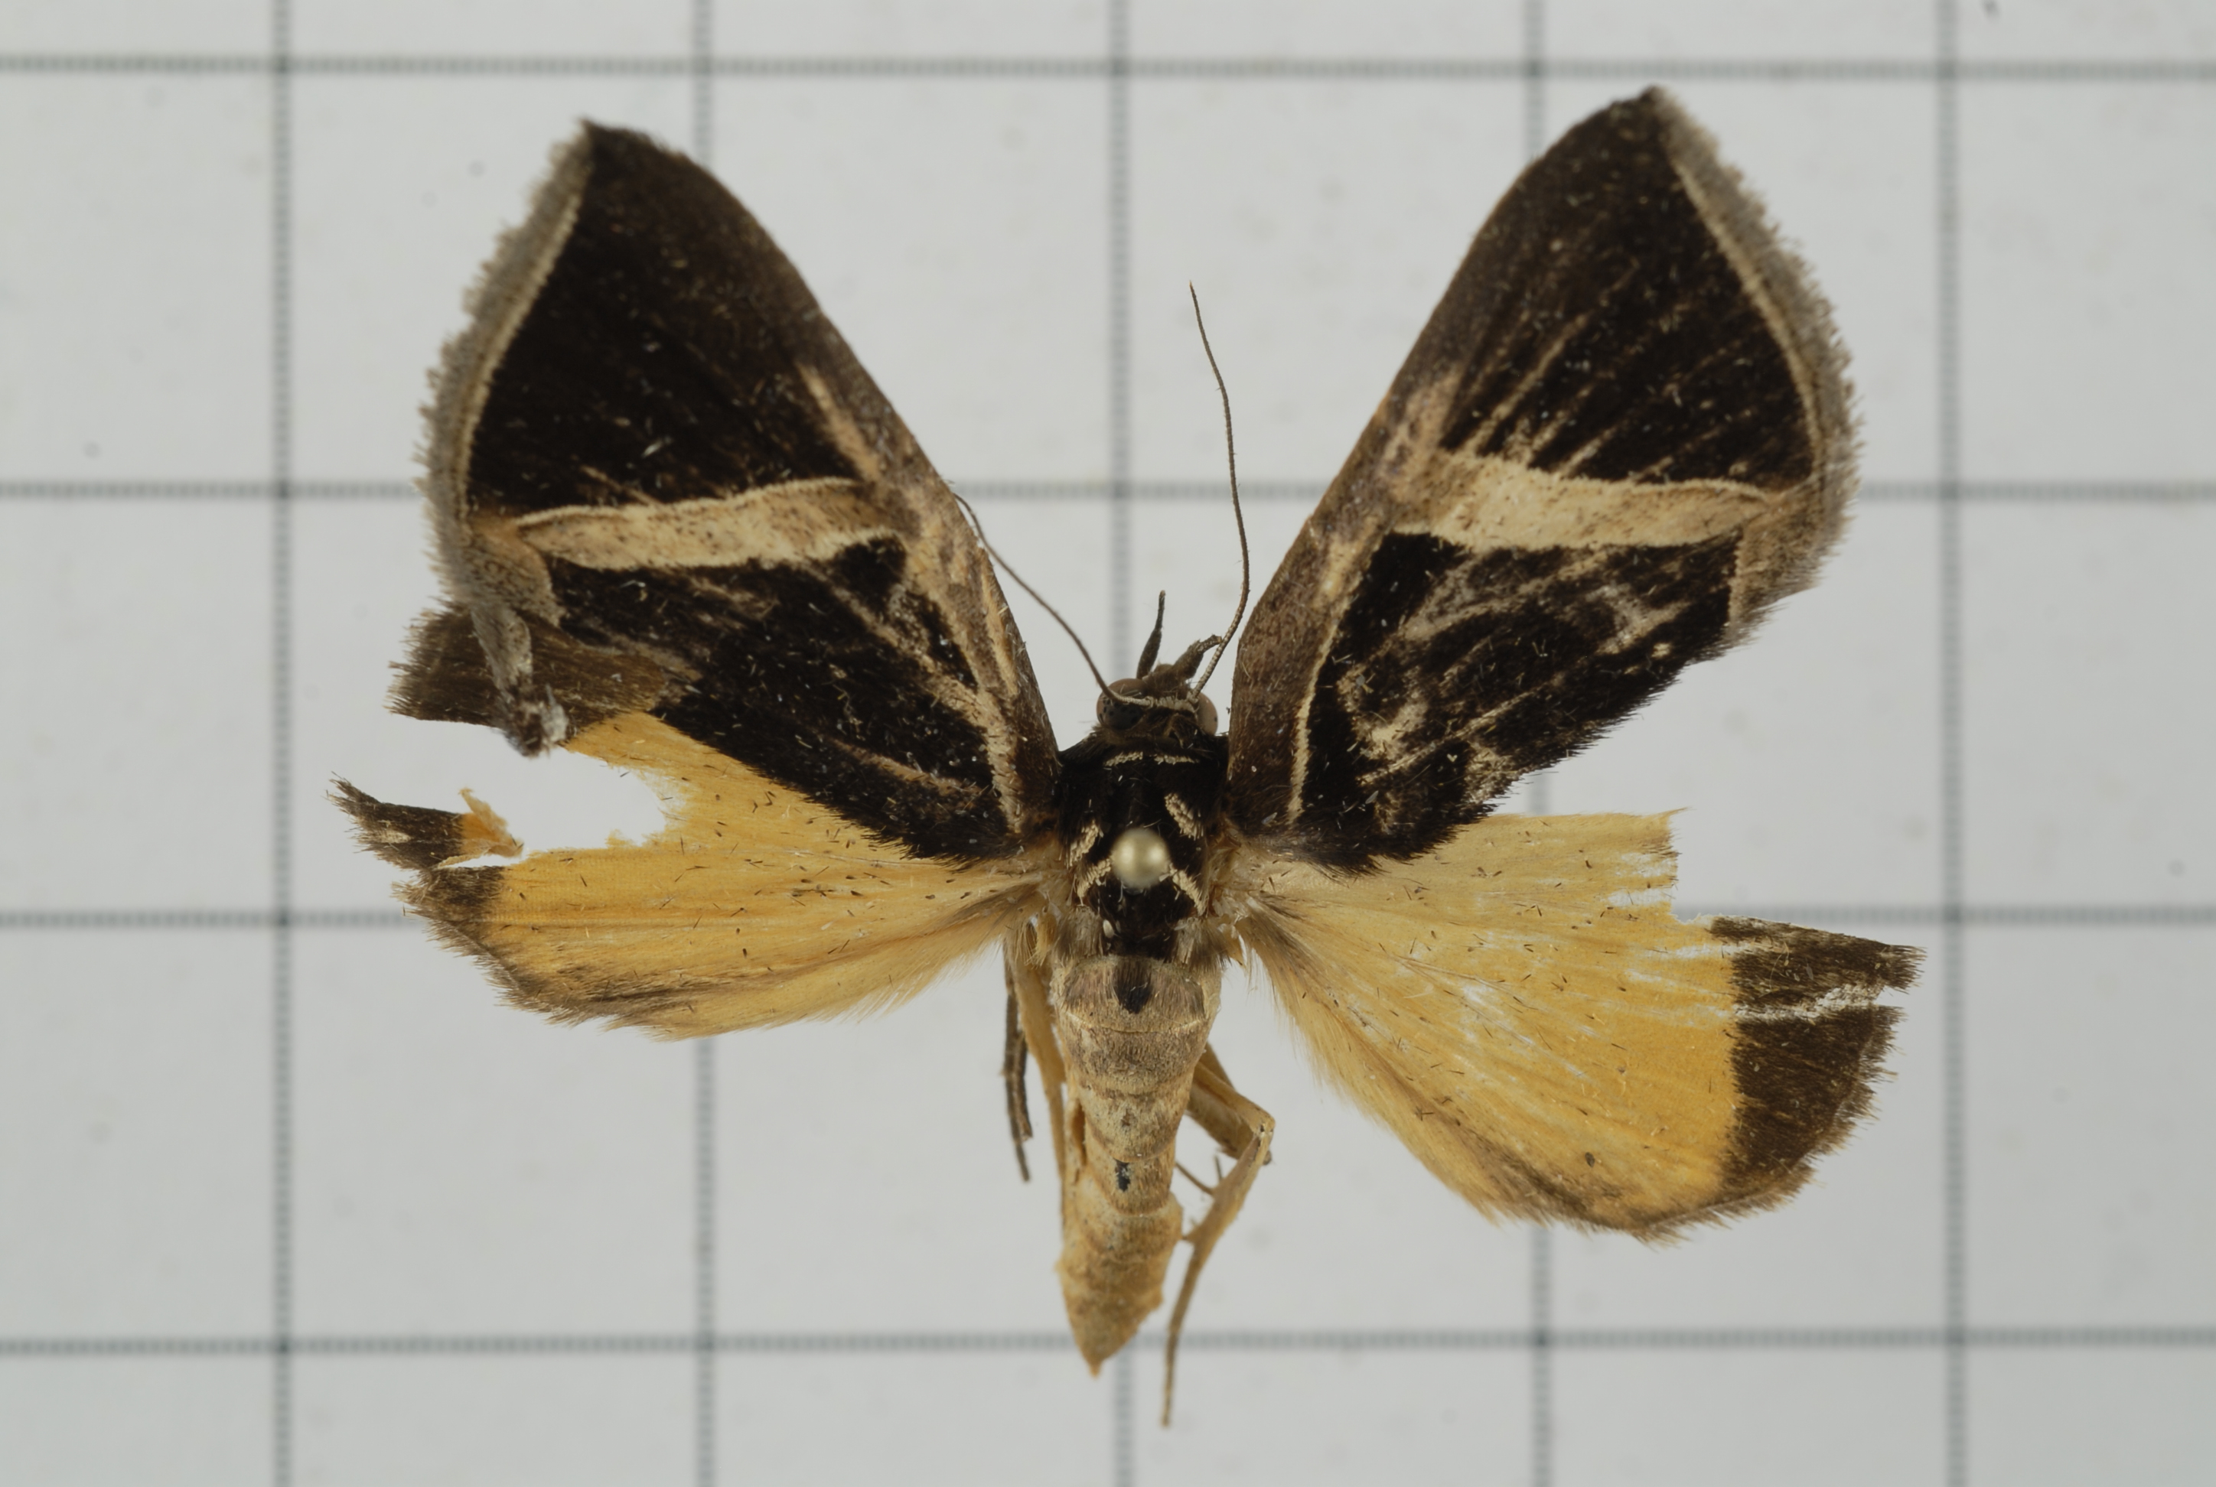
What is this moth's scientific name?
Fodina contigua
